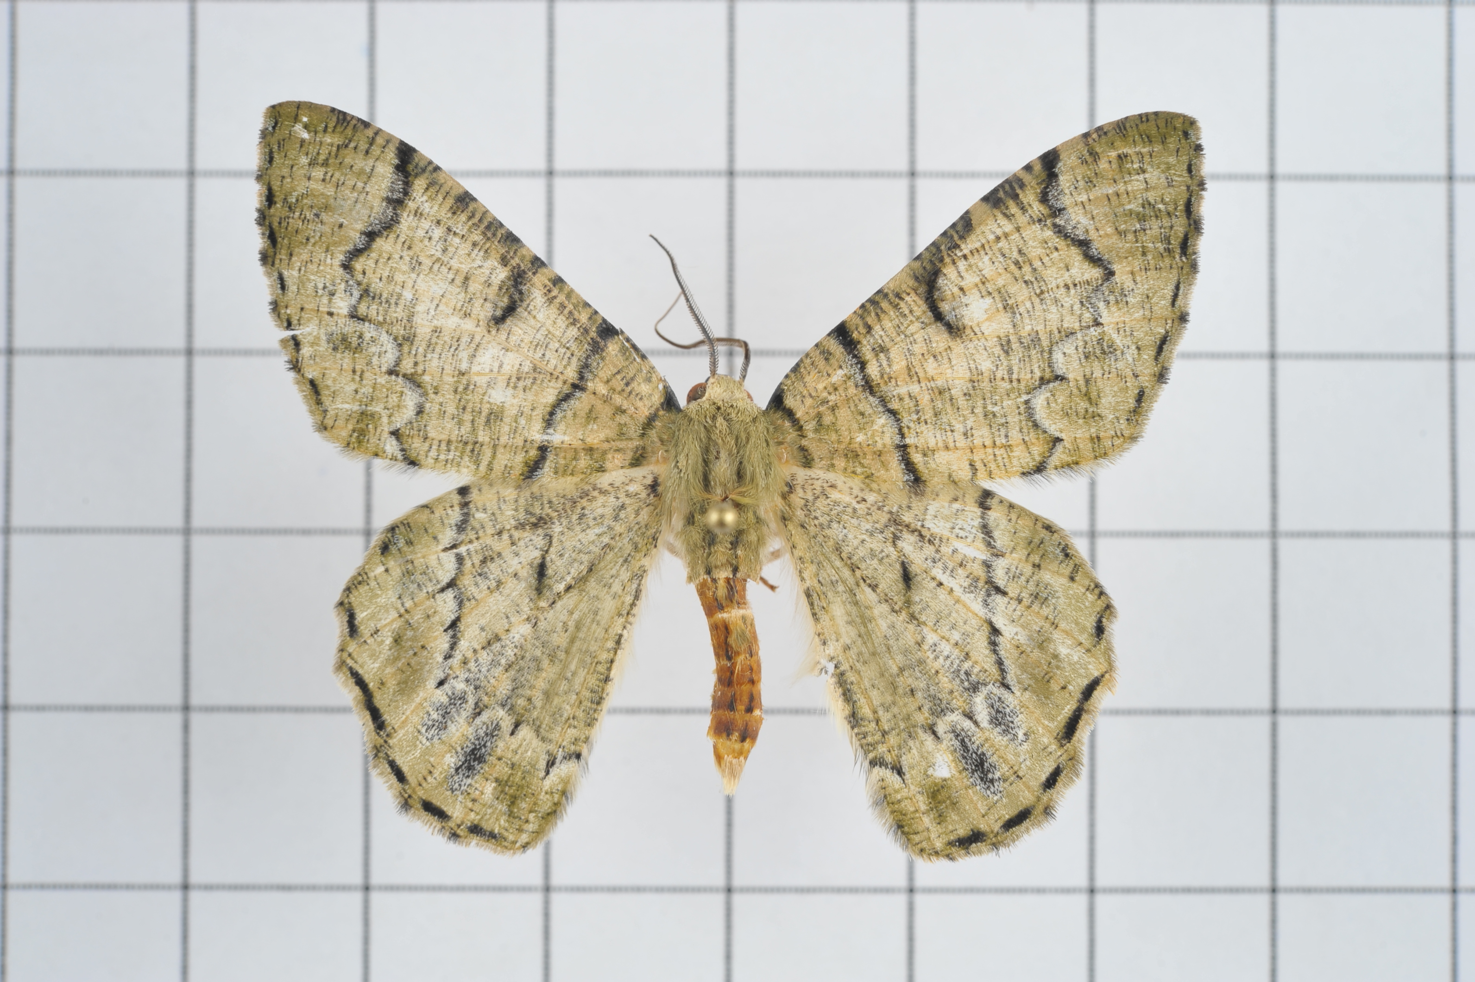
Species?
Lophophelma iterans onerosus
